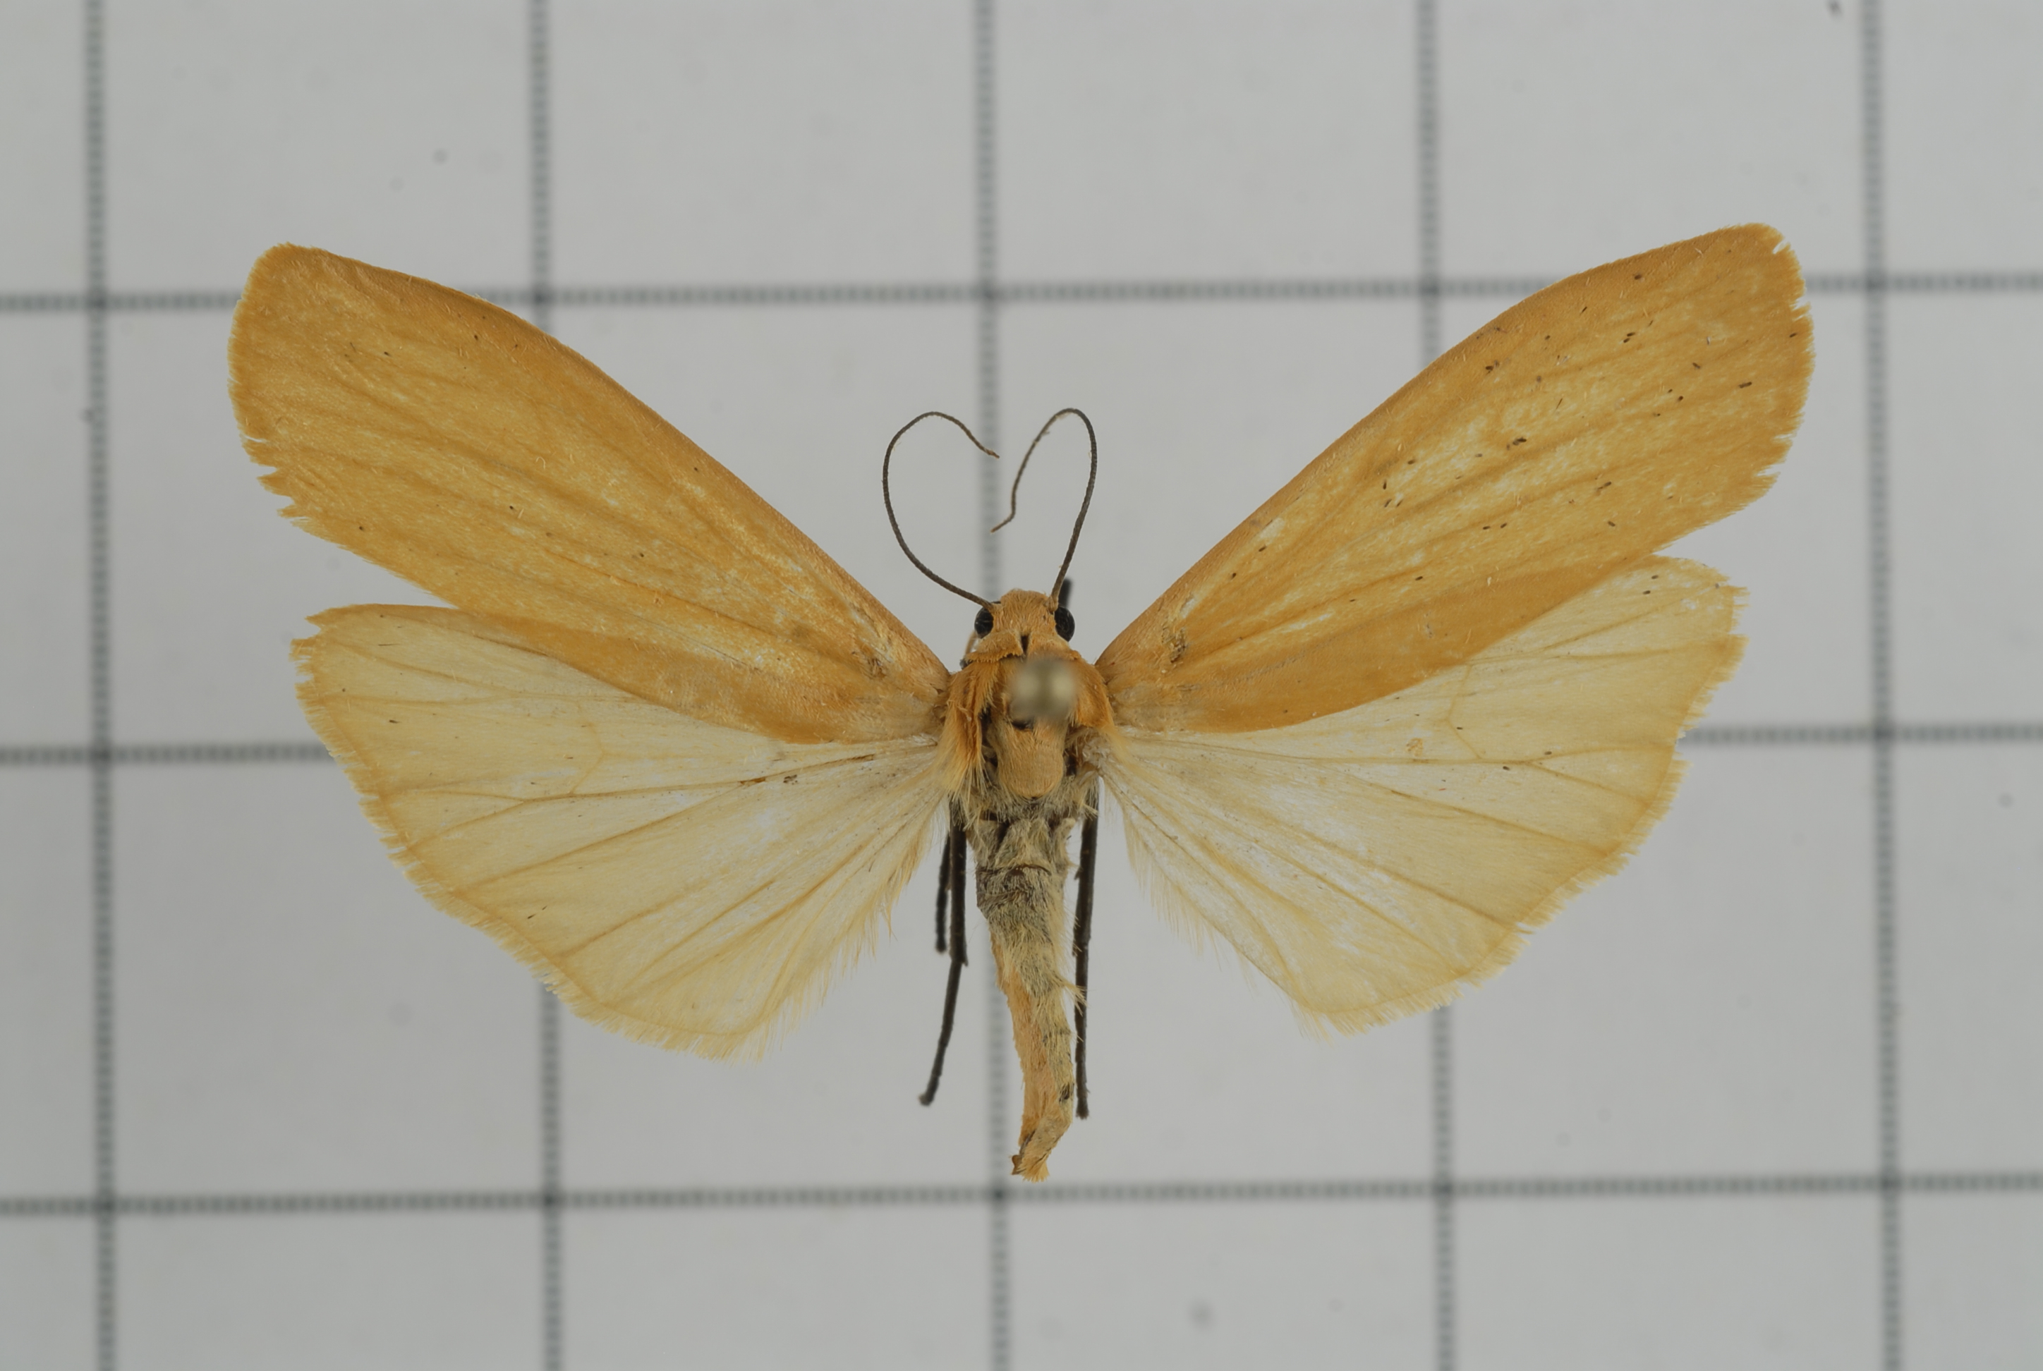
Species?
Katha magnata magnata
